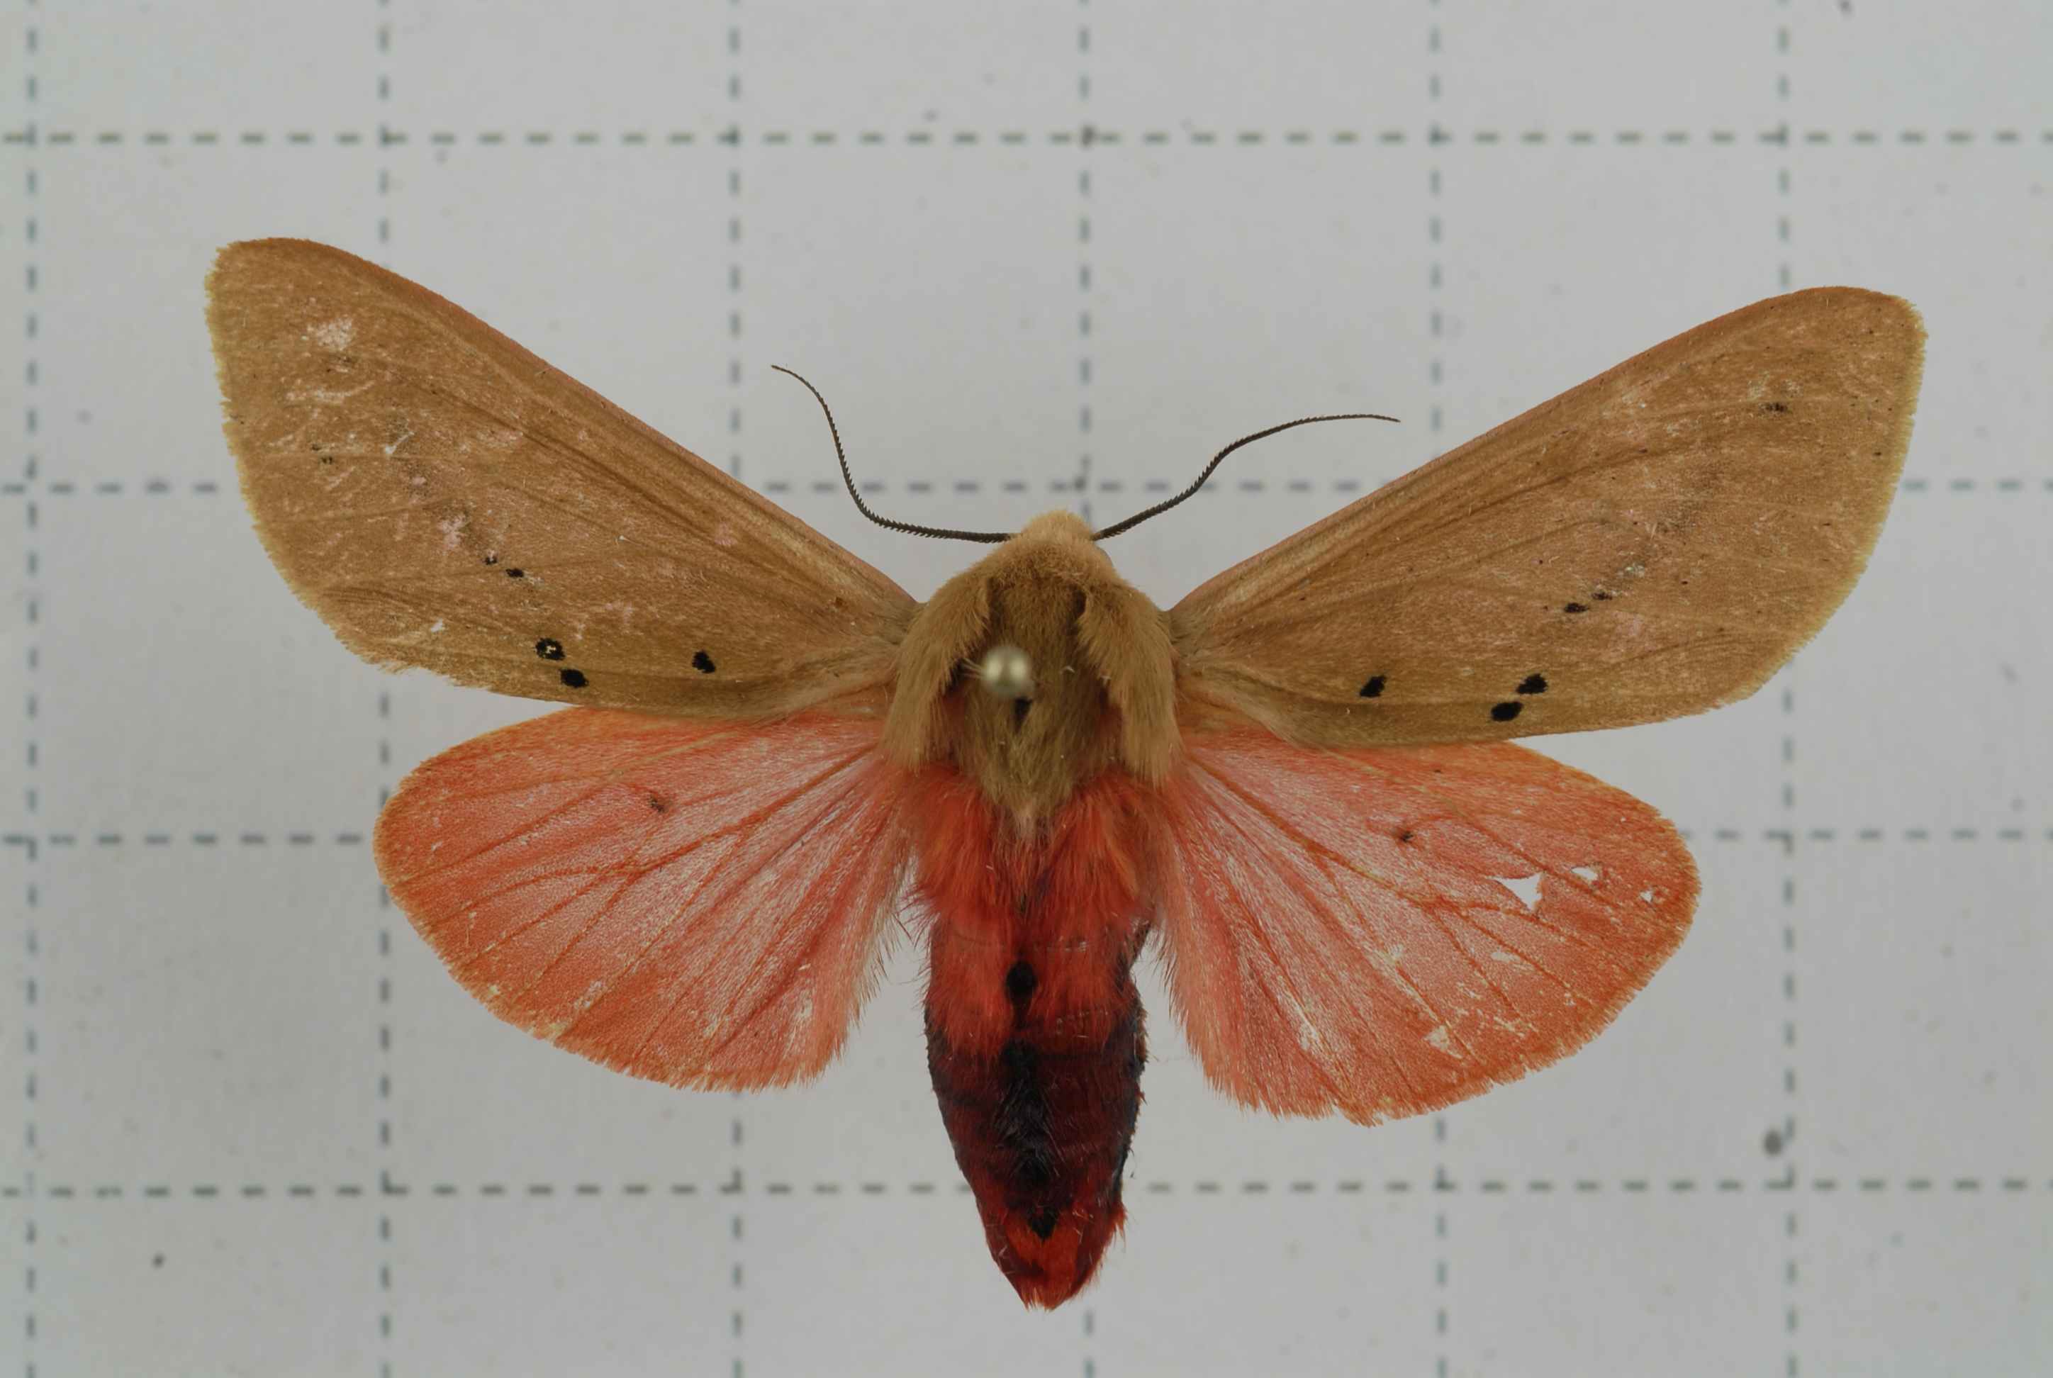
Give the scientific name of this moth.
Spilarctia wilemani
